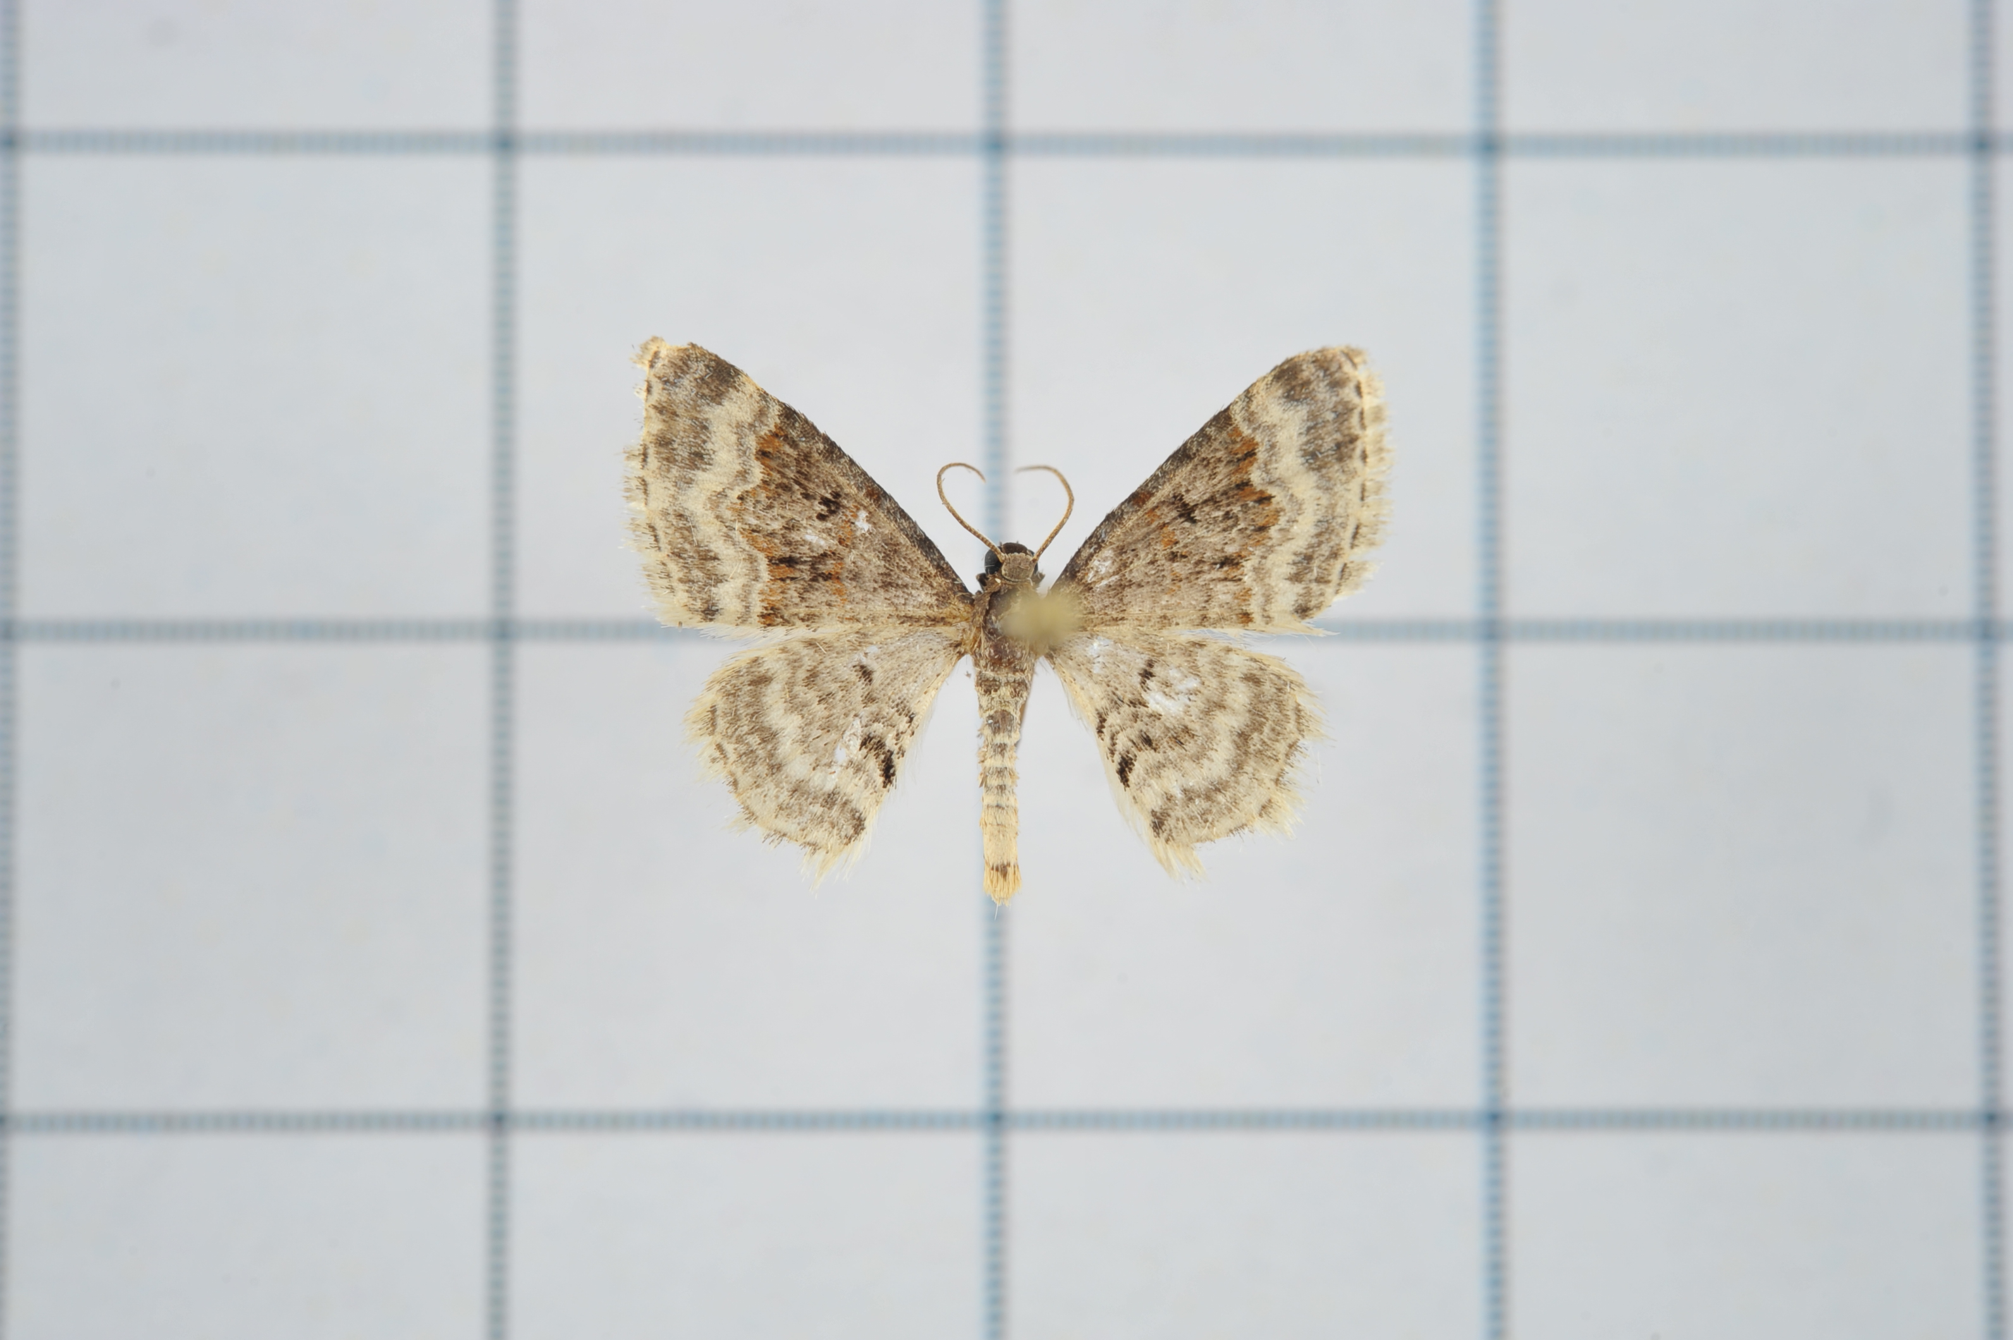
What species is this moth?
Hydrelia enisaria
